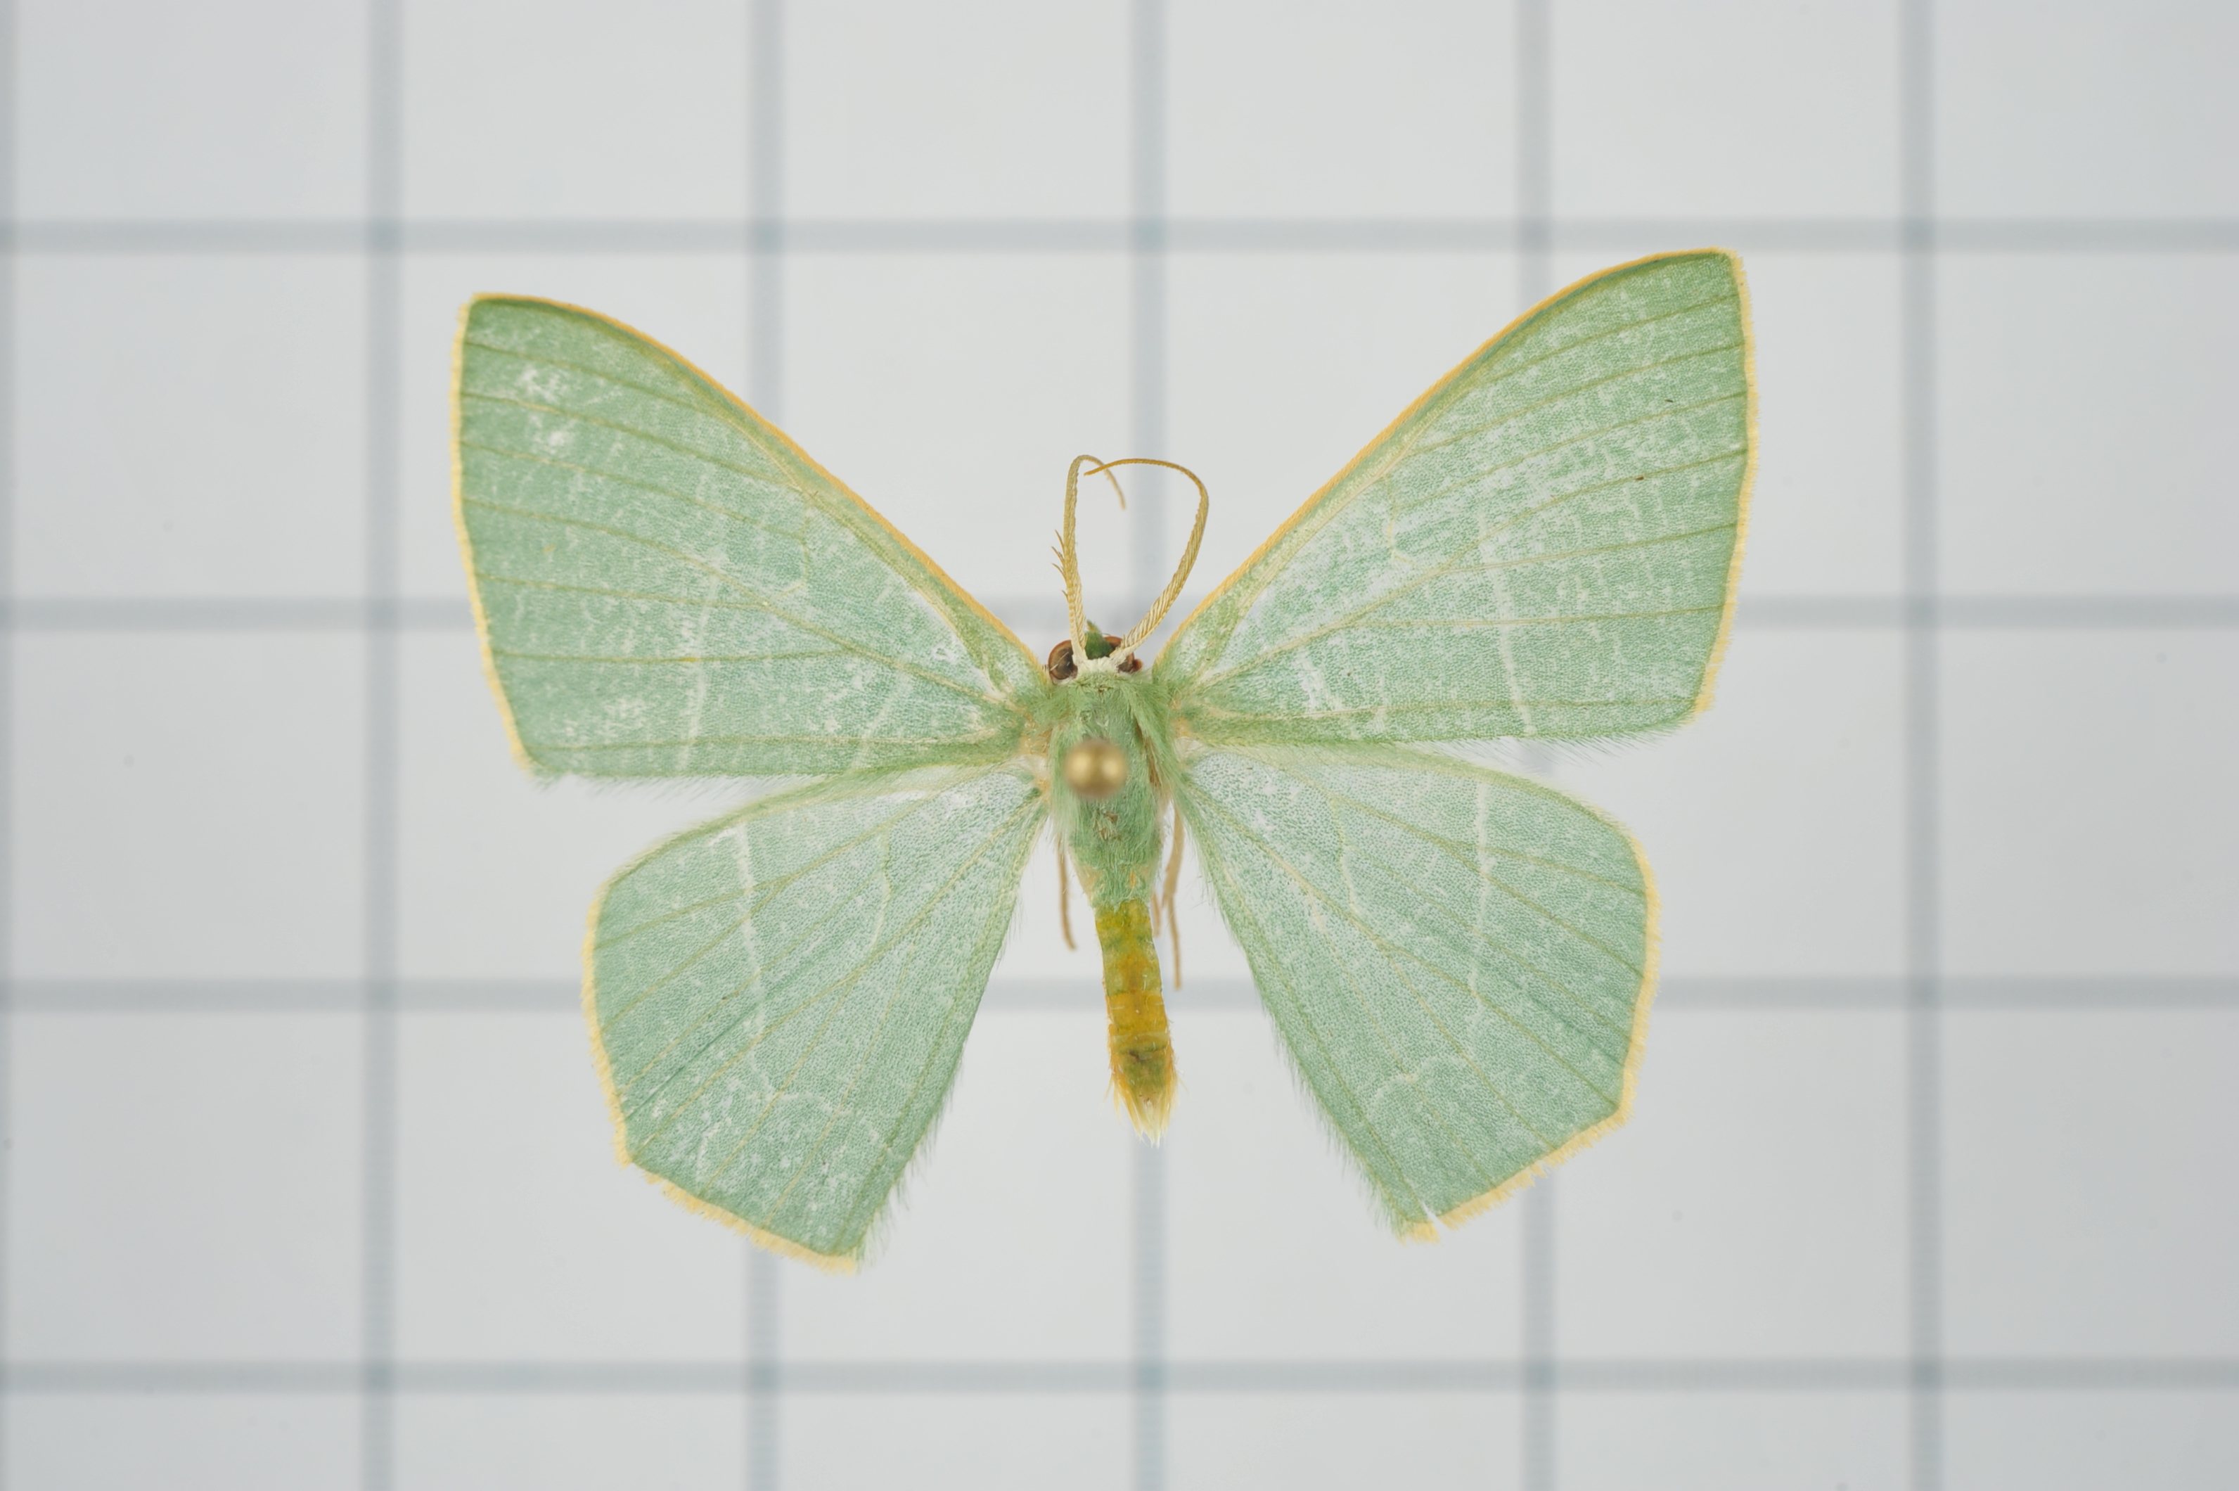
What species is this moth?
Pelagodes subquadraria
